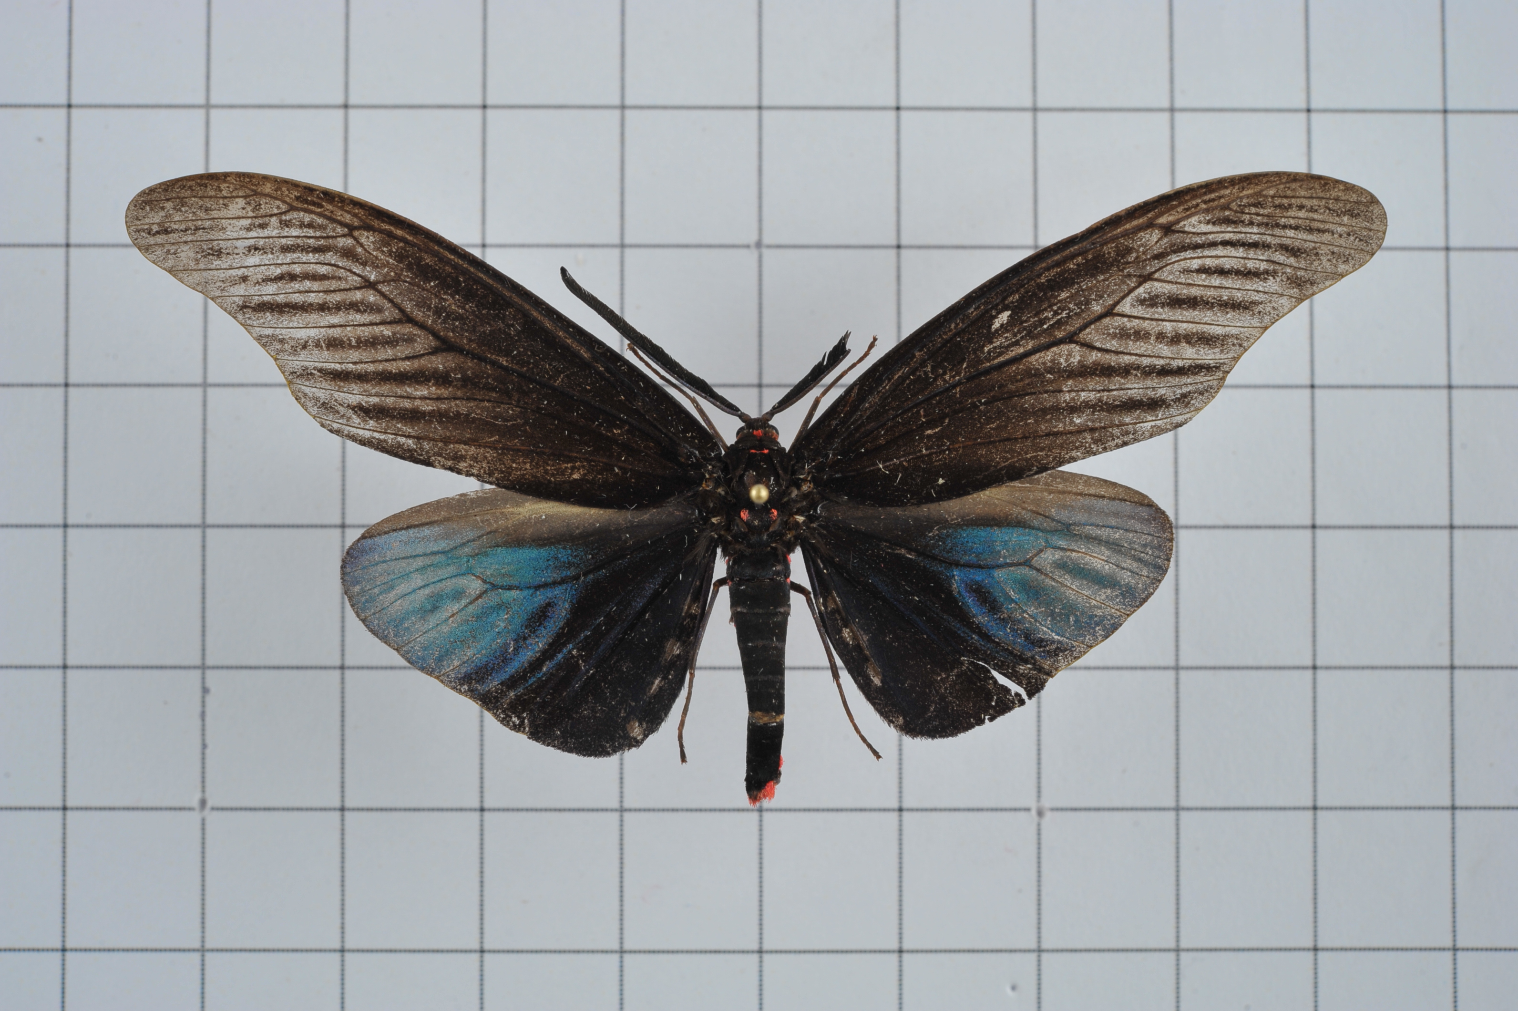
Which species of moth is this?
Gynautocera rubriscutellata
